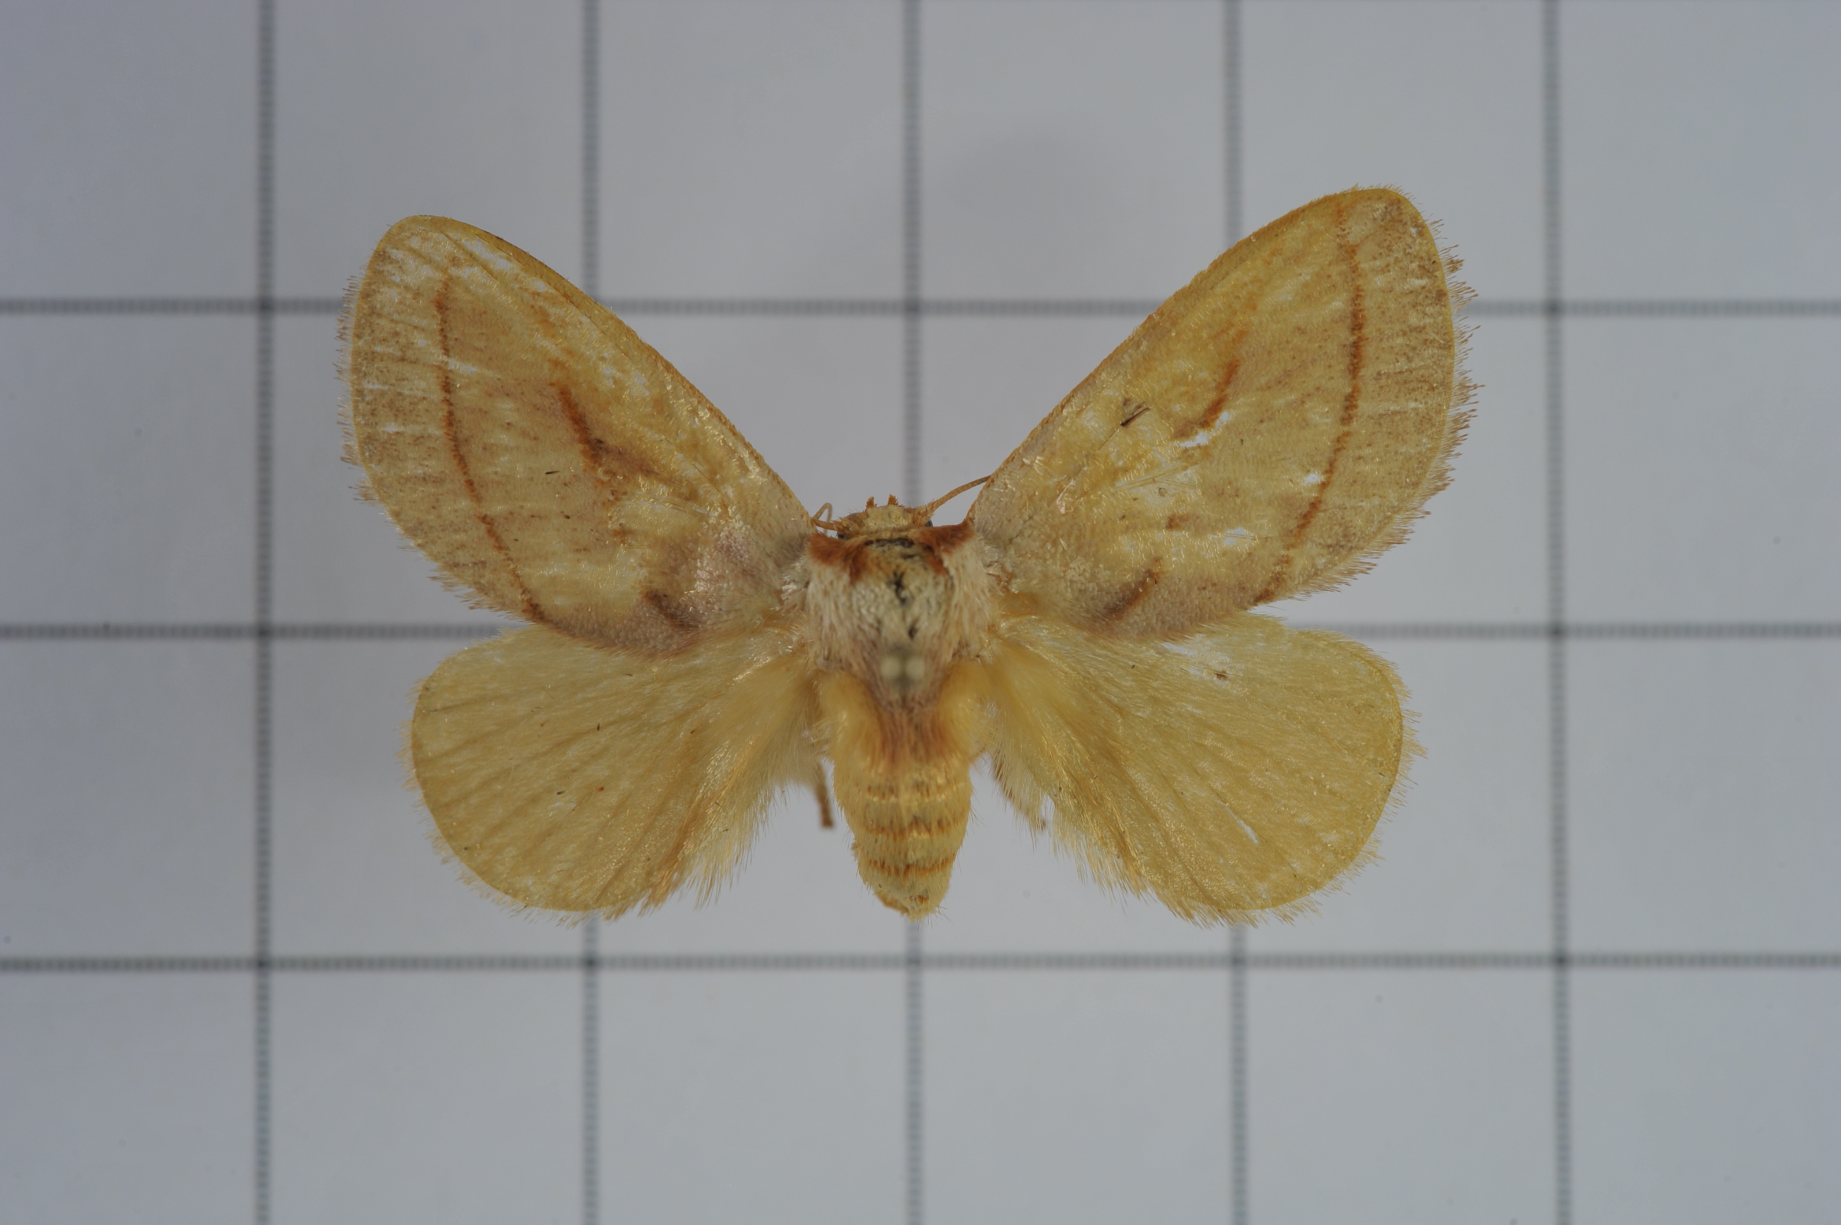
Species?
Cania heppneri
